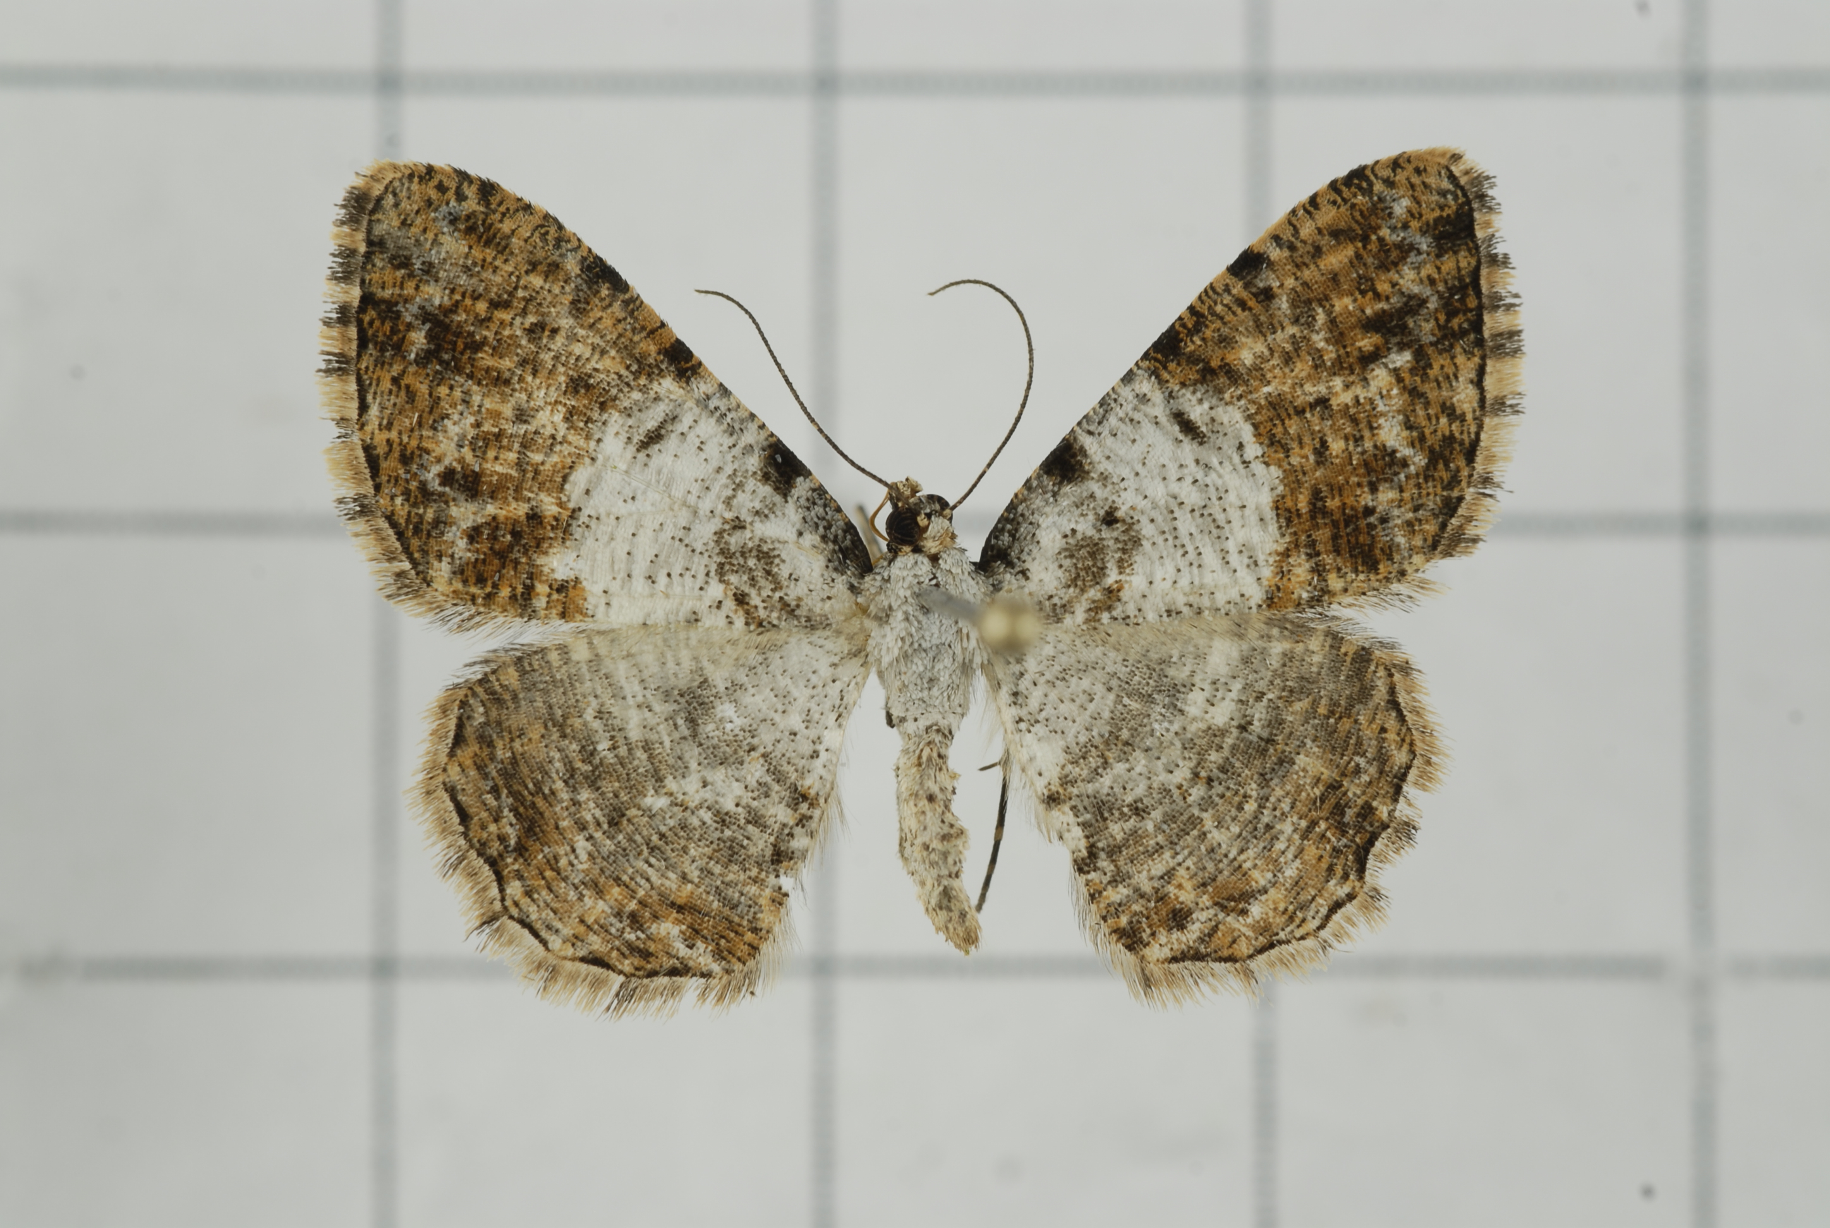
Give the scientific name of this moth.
Psilalcis albibasis
